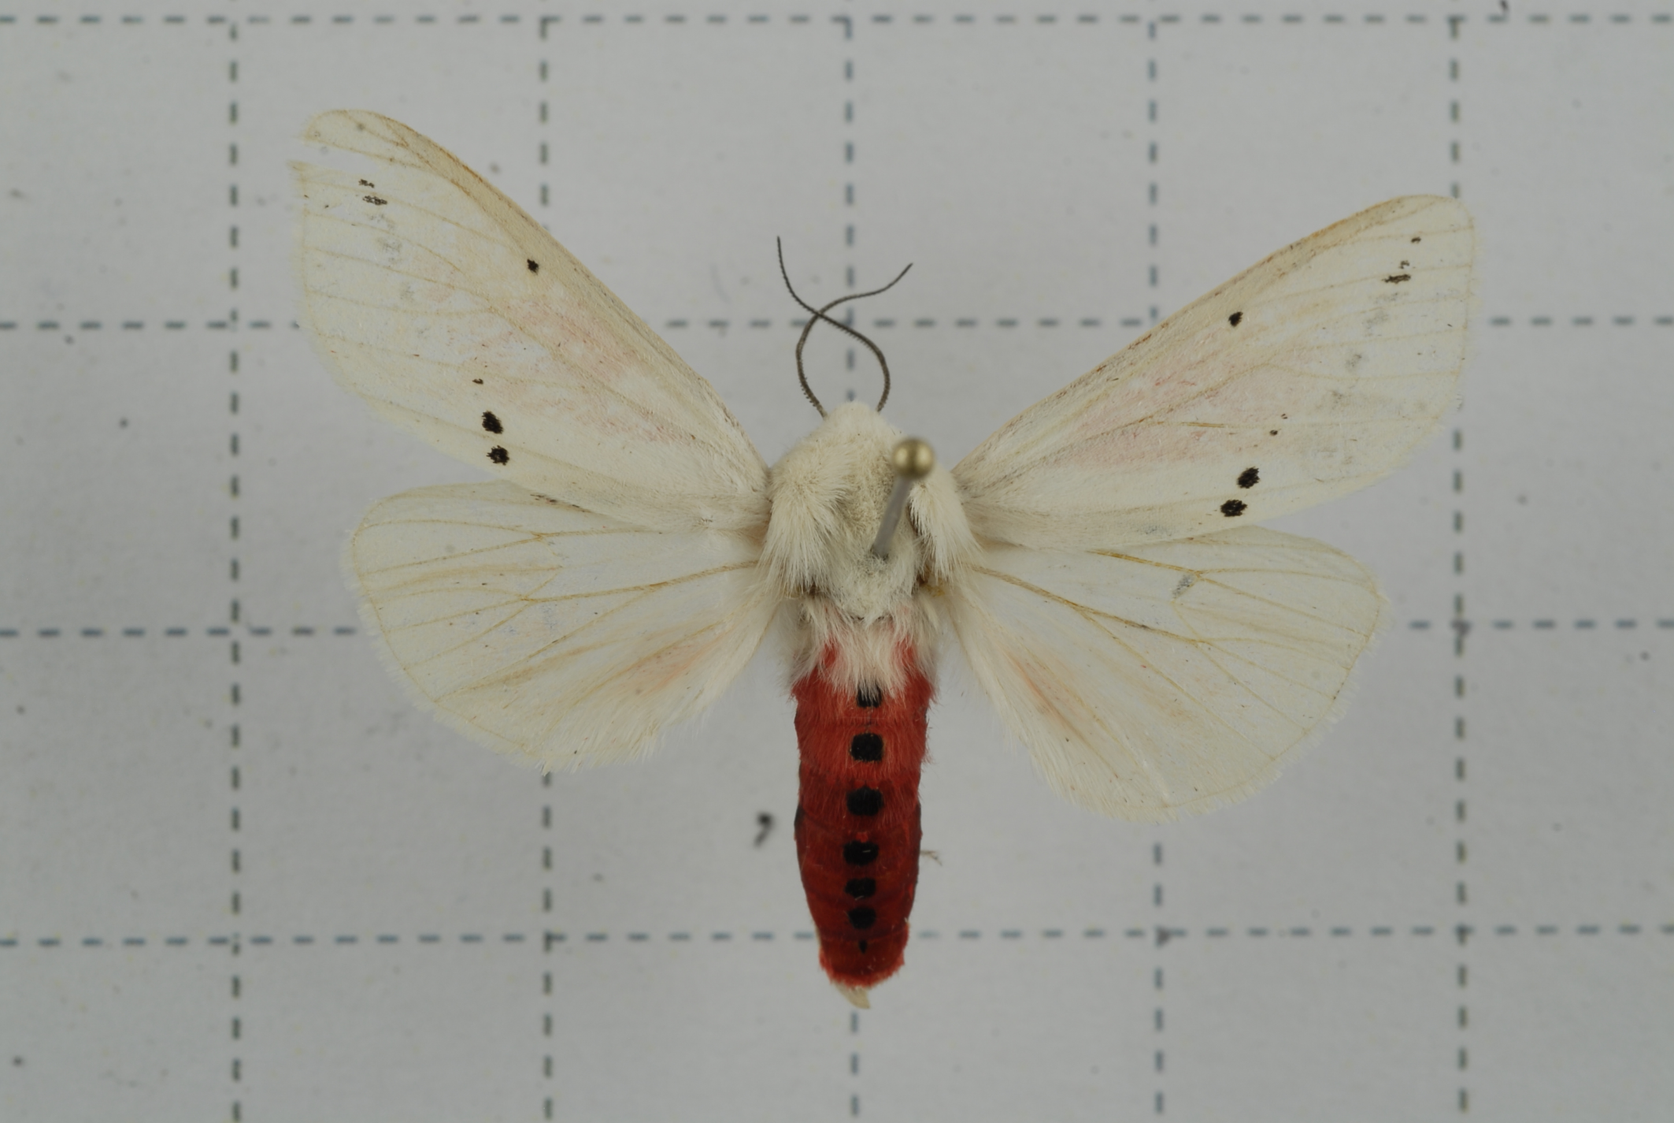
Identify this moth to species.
Spilarctia subcarnea
